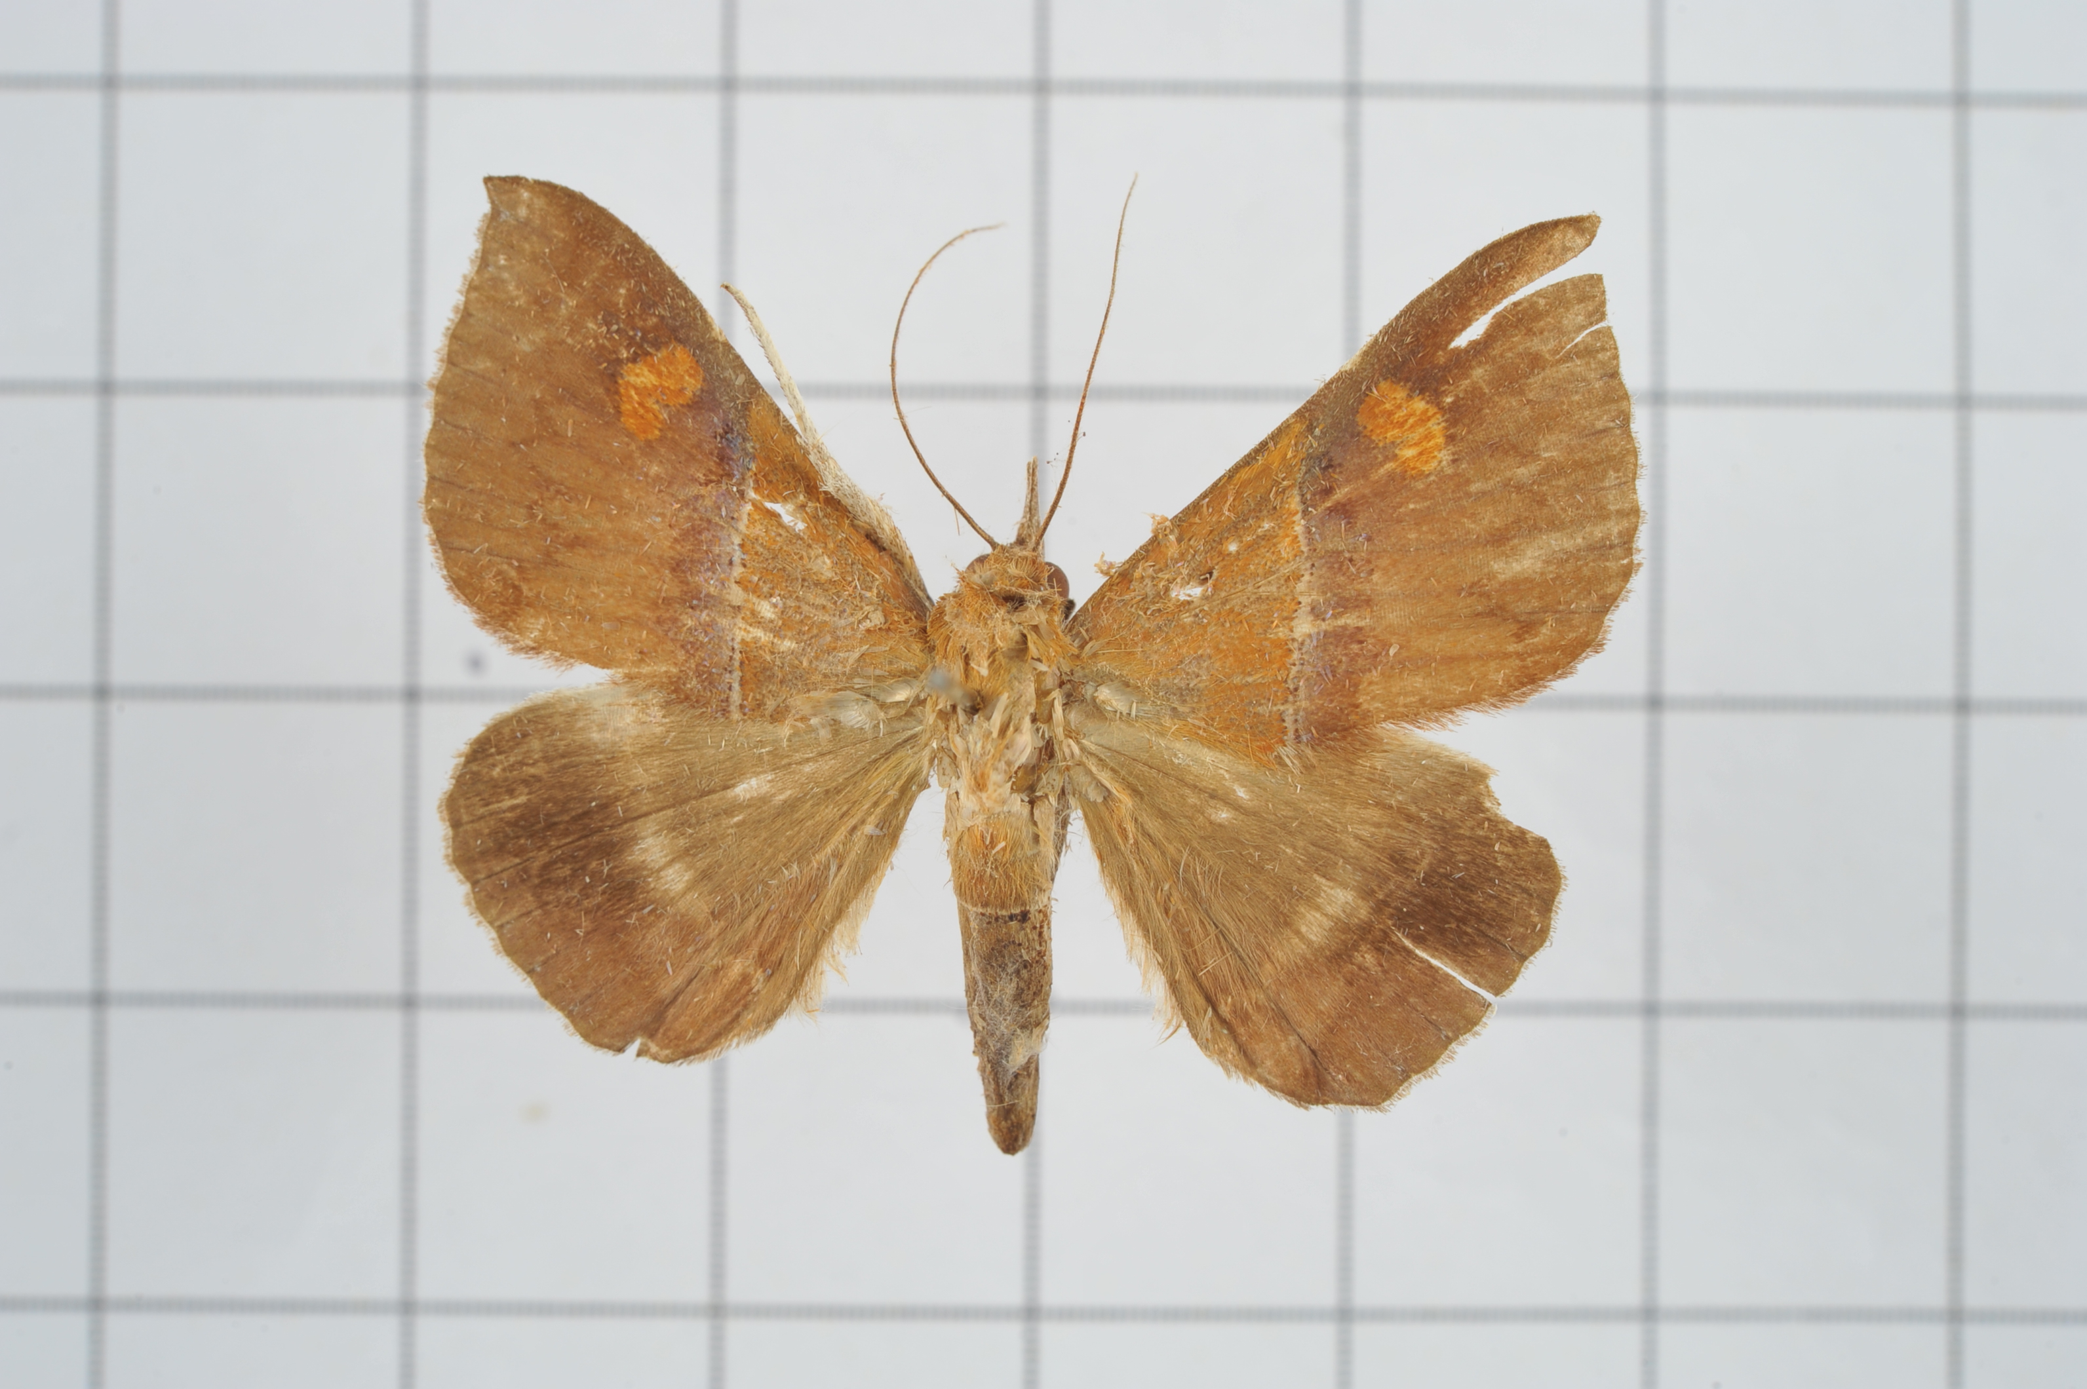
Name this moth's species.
Sympis rufibasis
